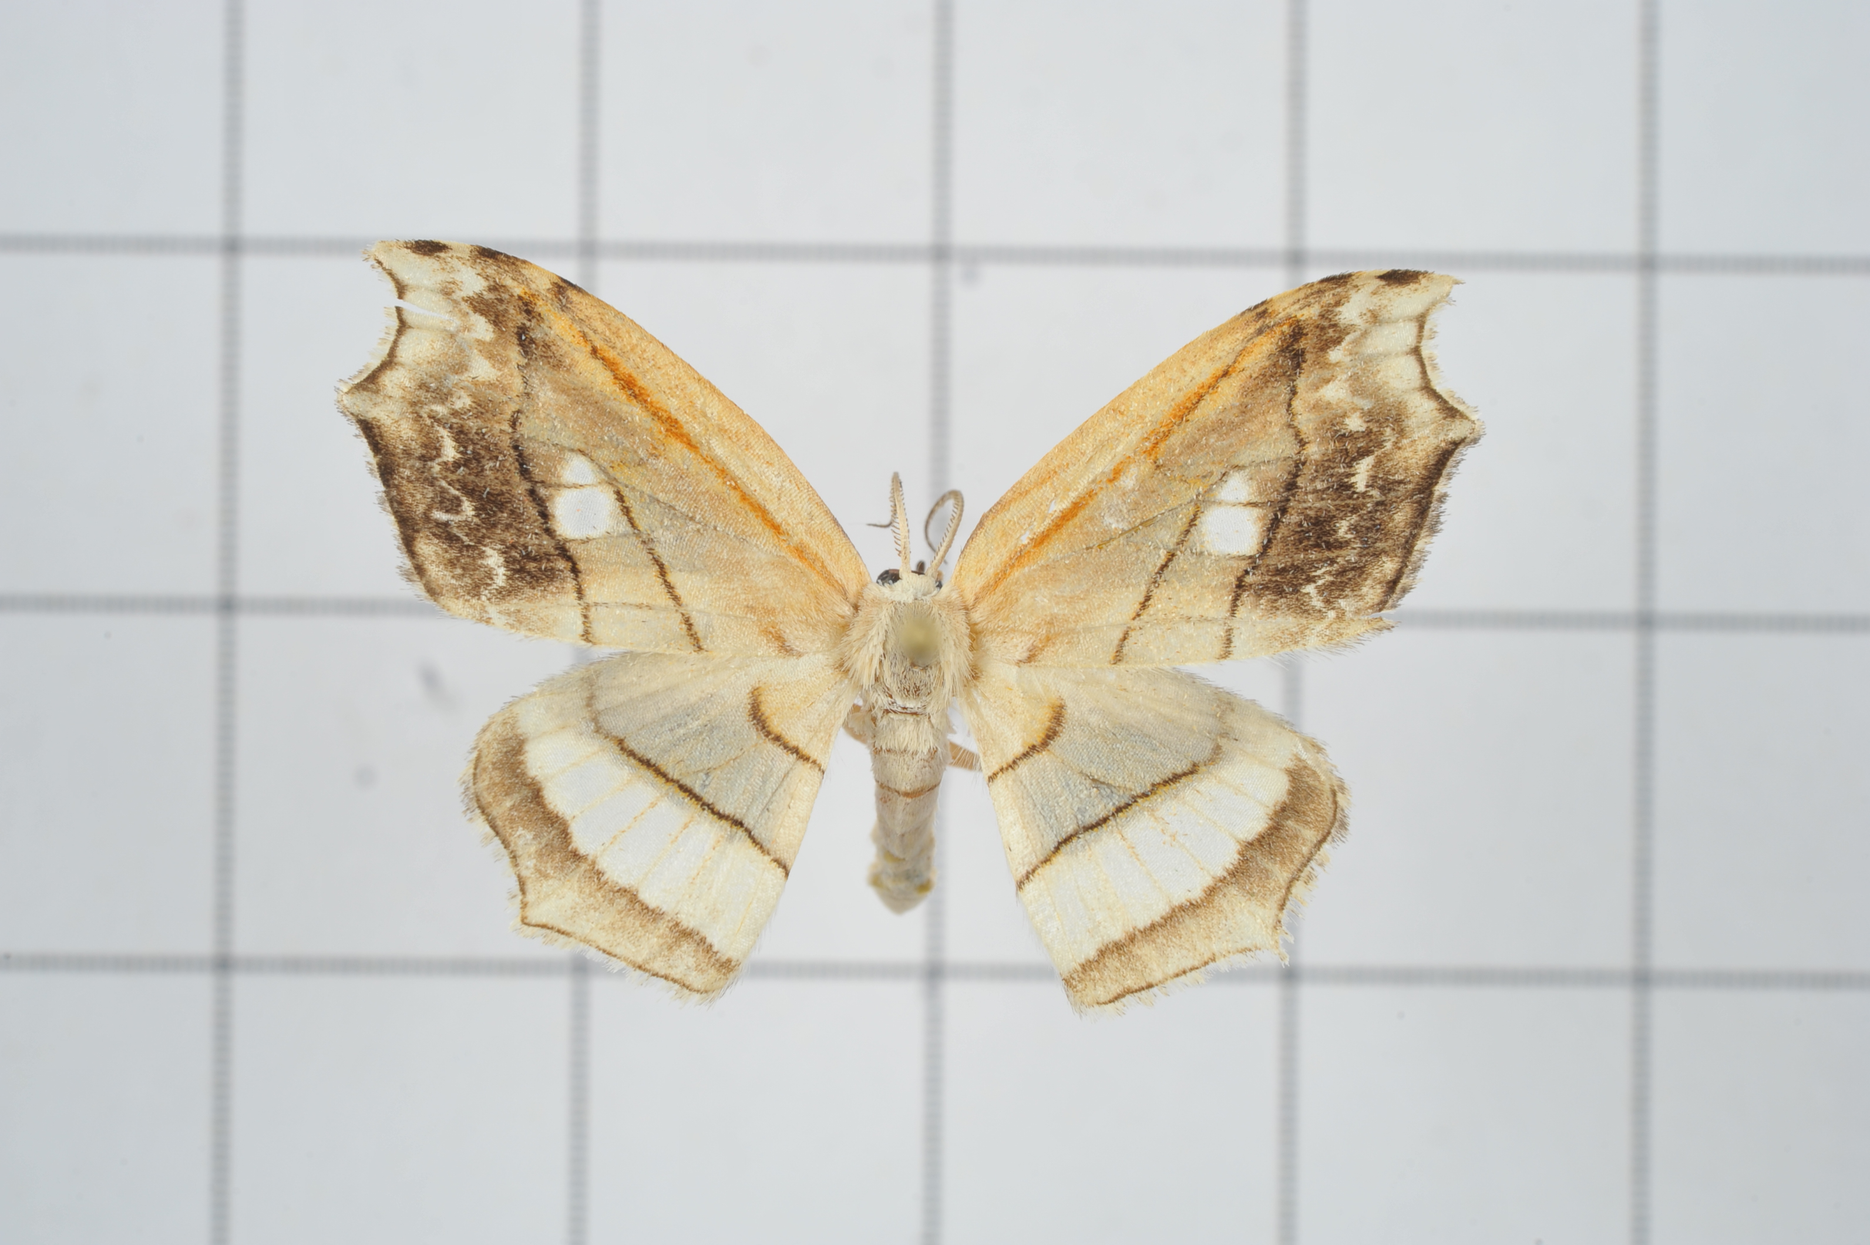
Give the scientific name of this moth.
Leucoblepsis taiwanensis
